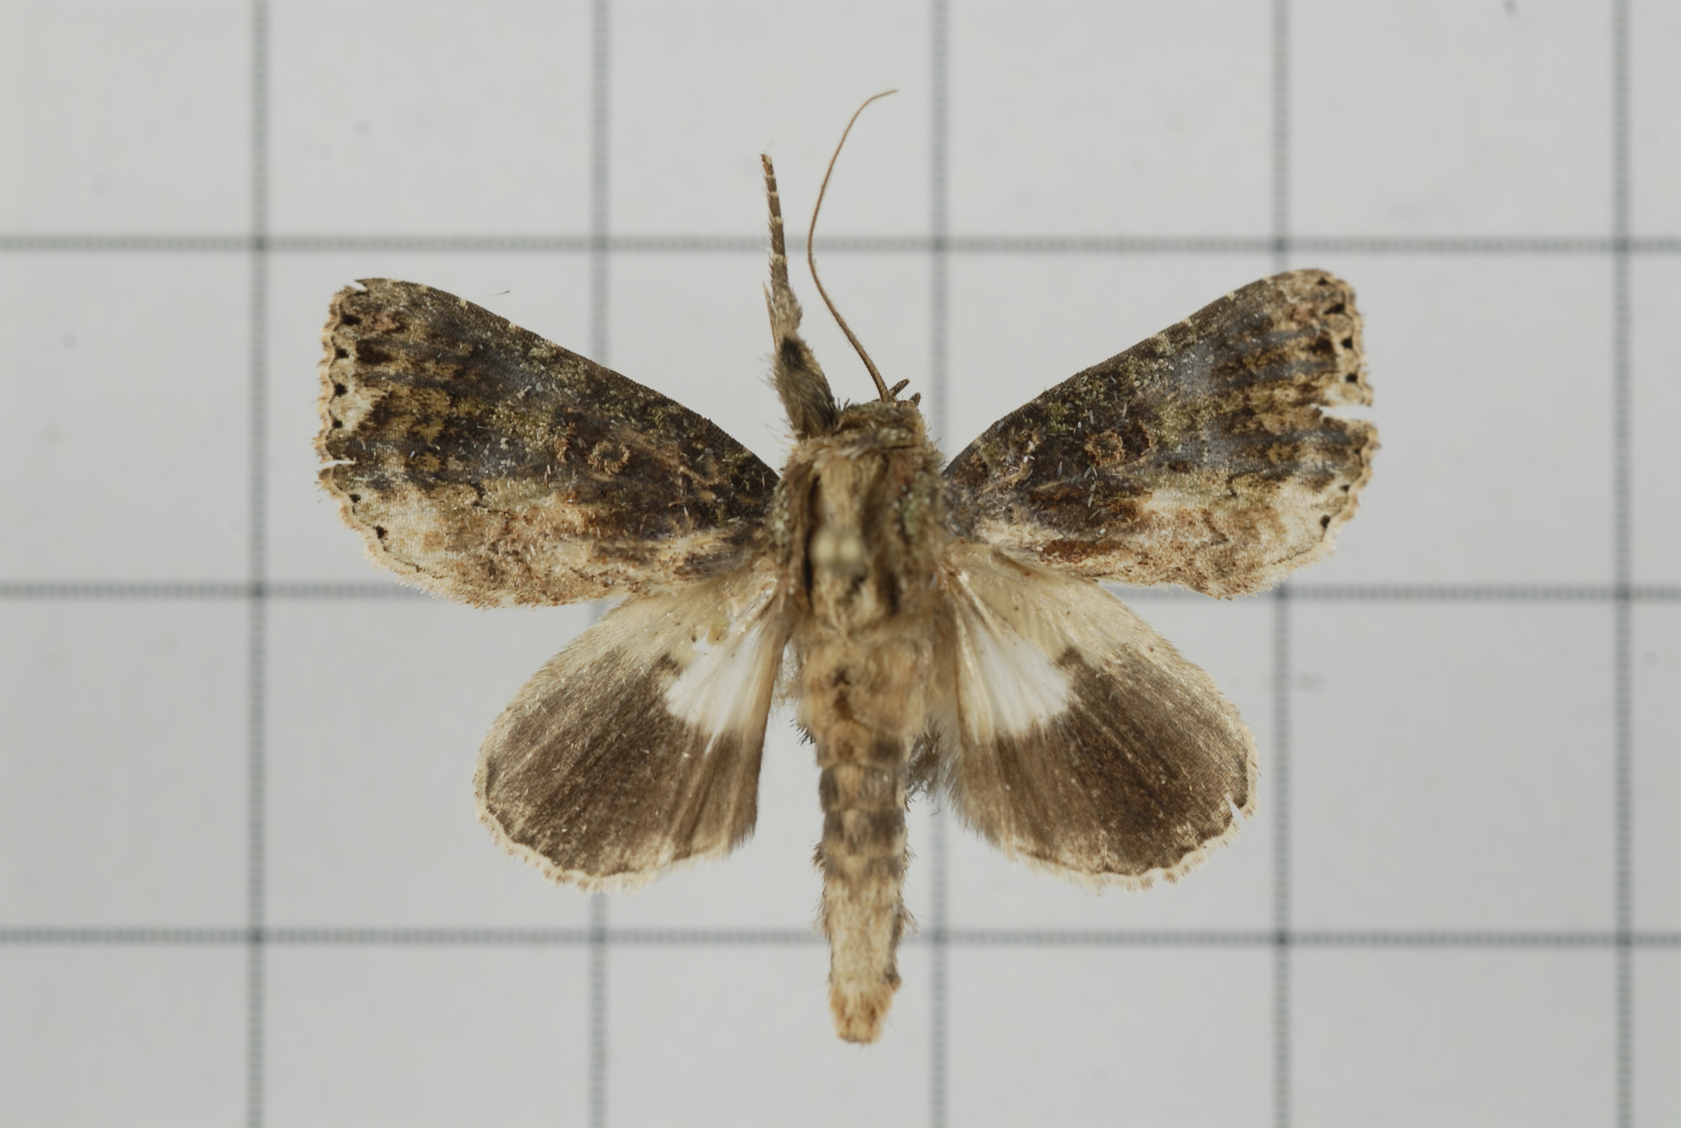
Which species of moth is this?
Aedia perdicipennis
